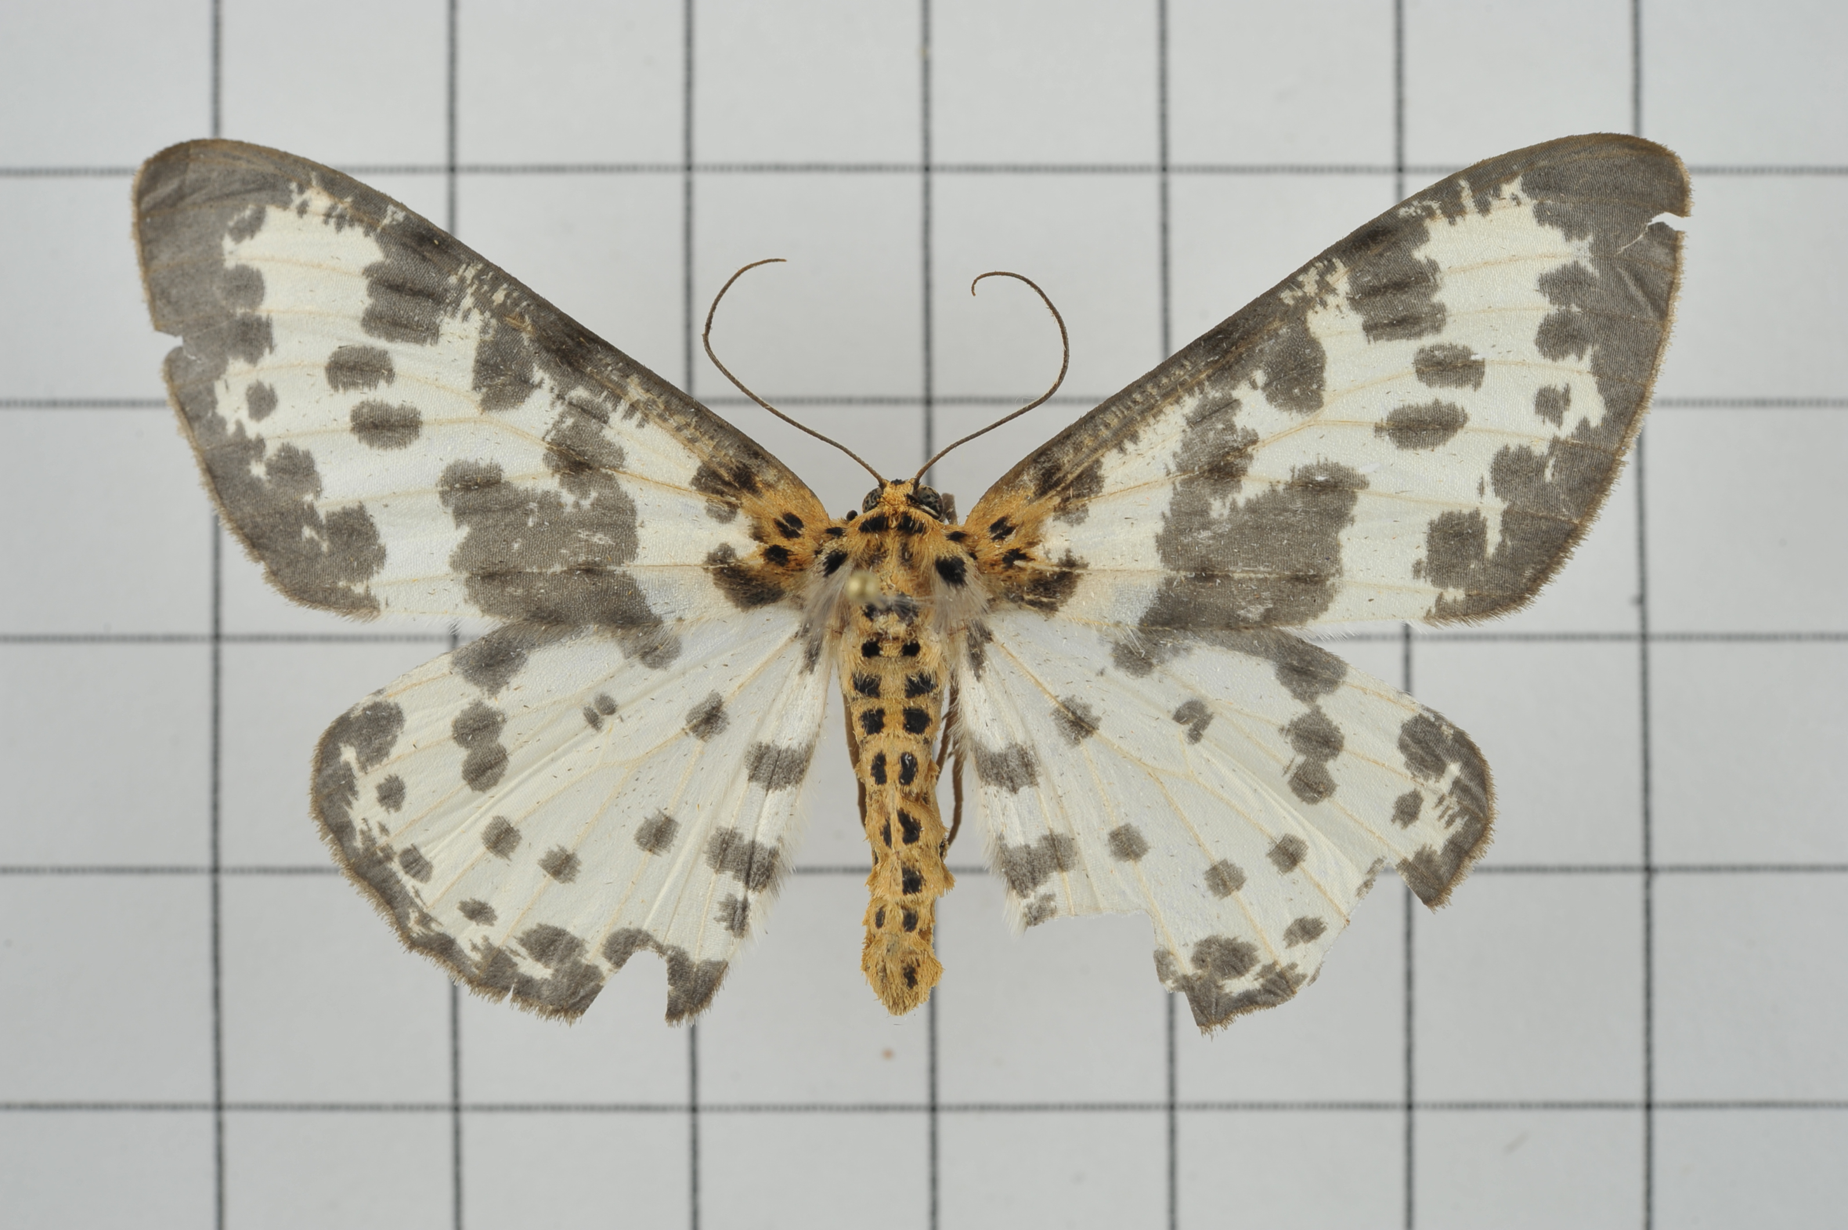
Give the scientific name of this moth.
Percnia longitermen
